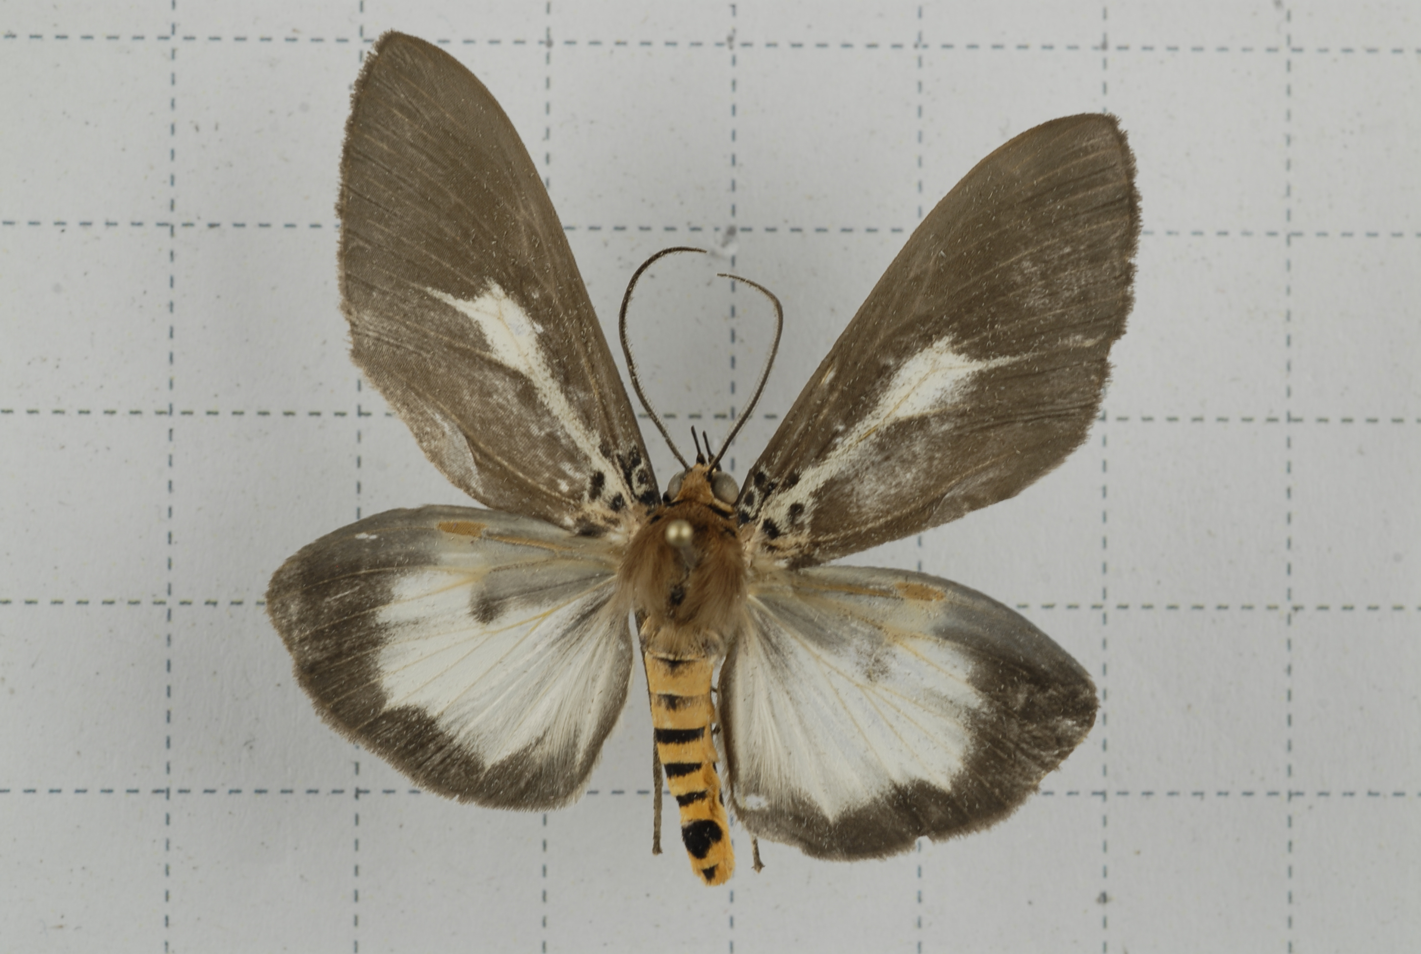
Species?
Asota heliconia zebrina
